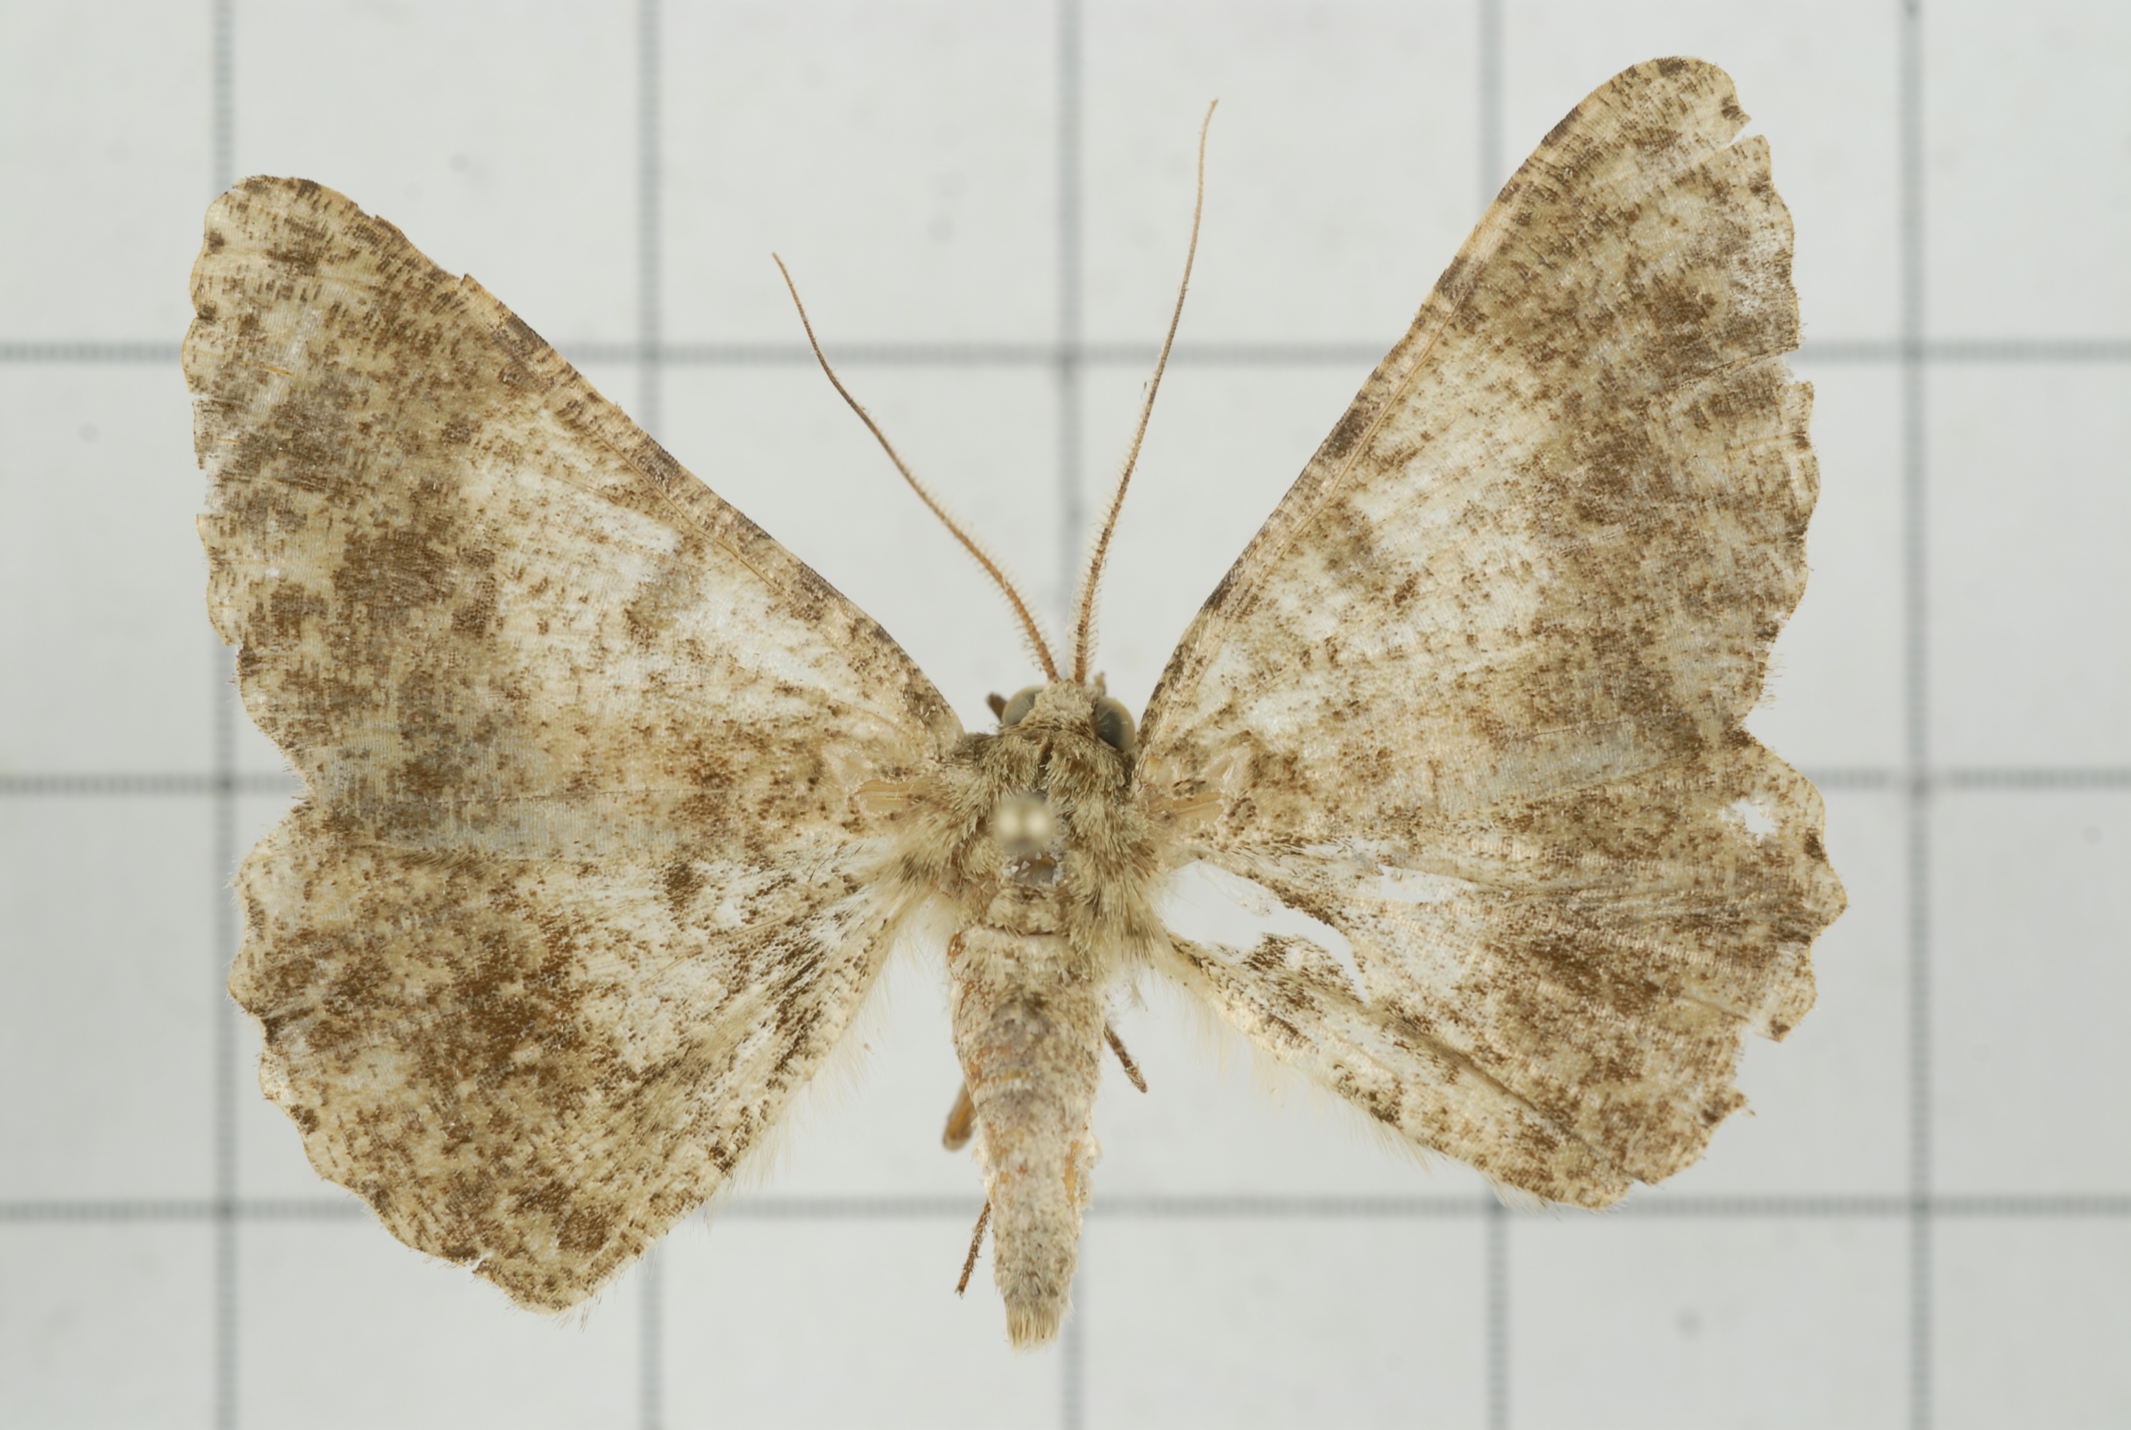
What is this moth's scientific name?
Racotis boarmiaria
